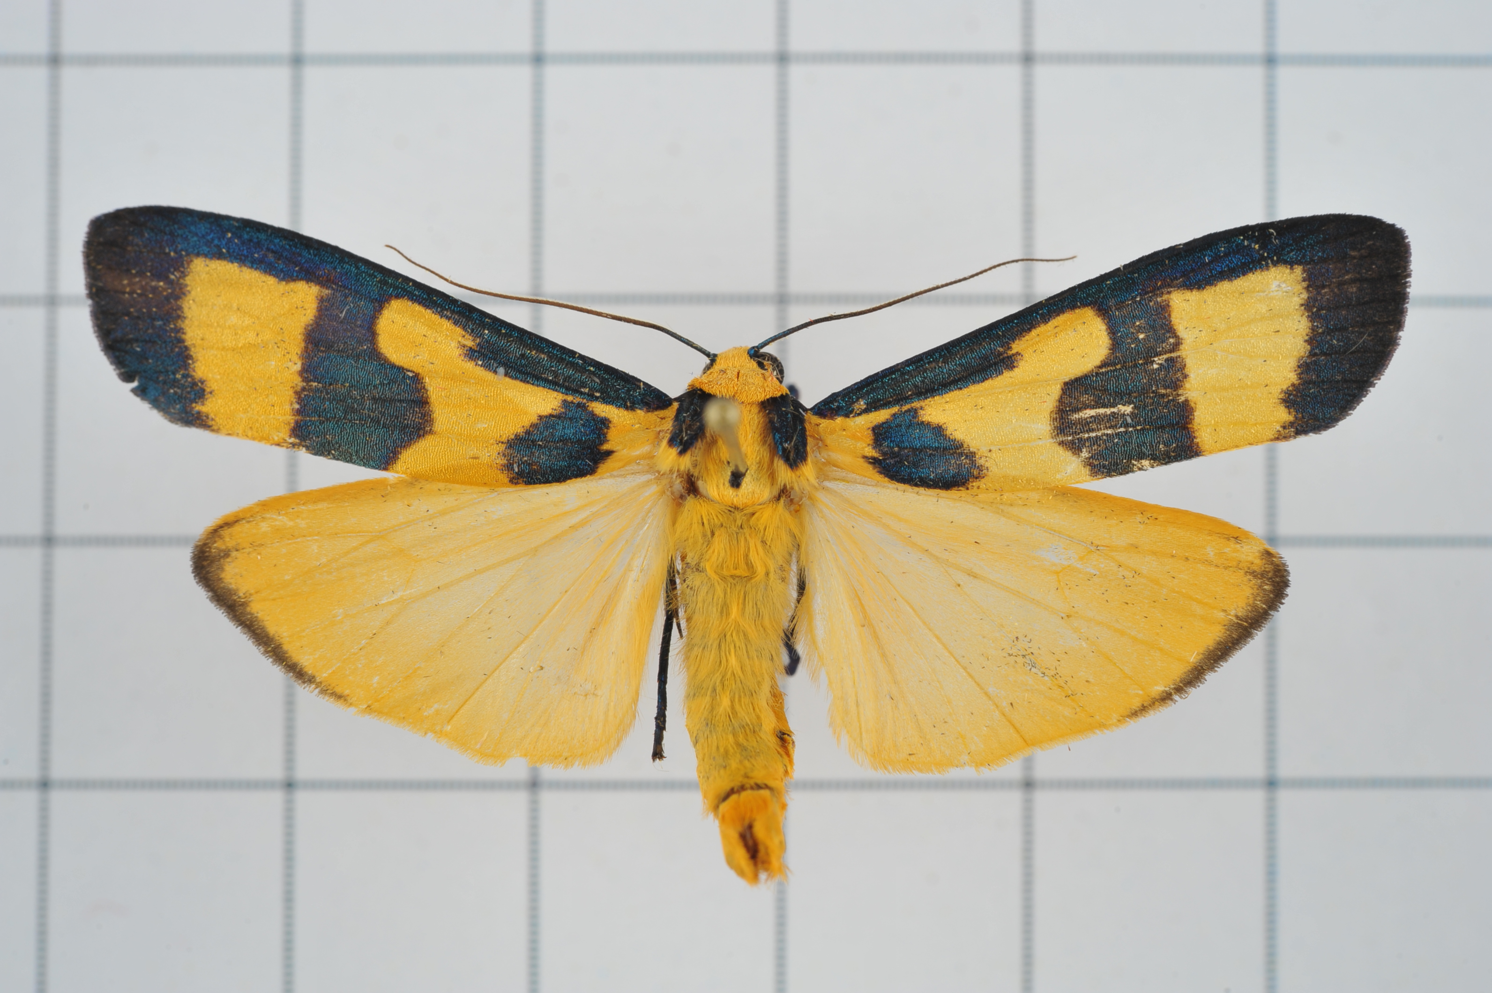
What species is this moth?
Chrysaeglia magnifica
